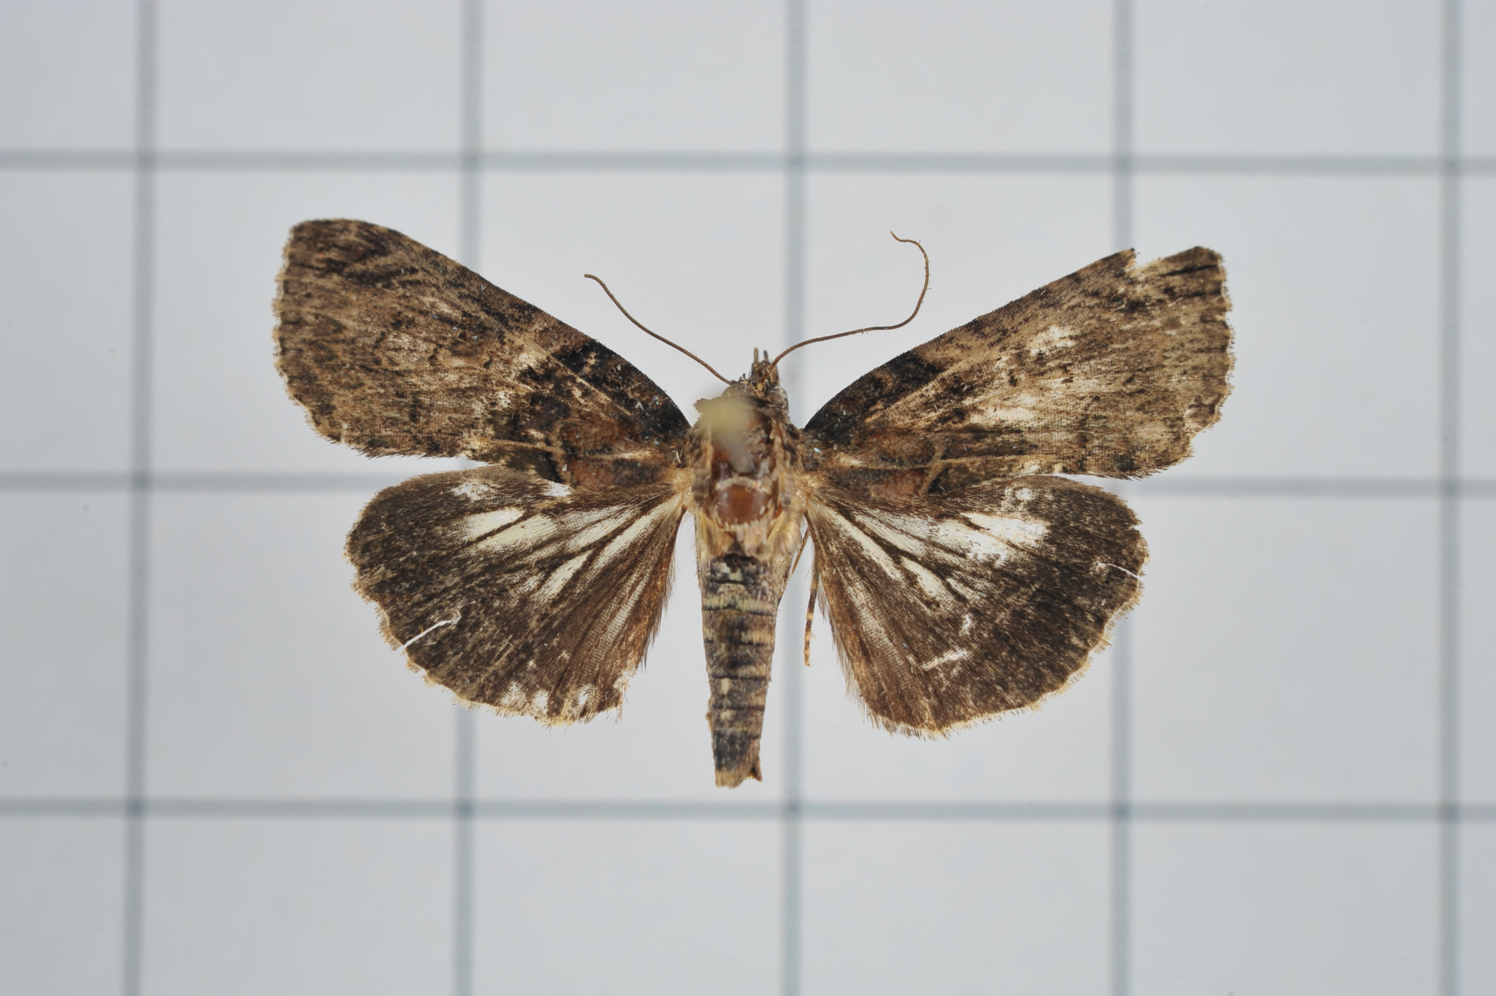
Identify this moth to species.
Lophoptera phaeobasis
